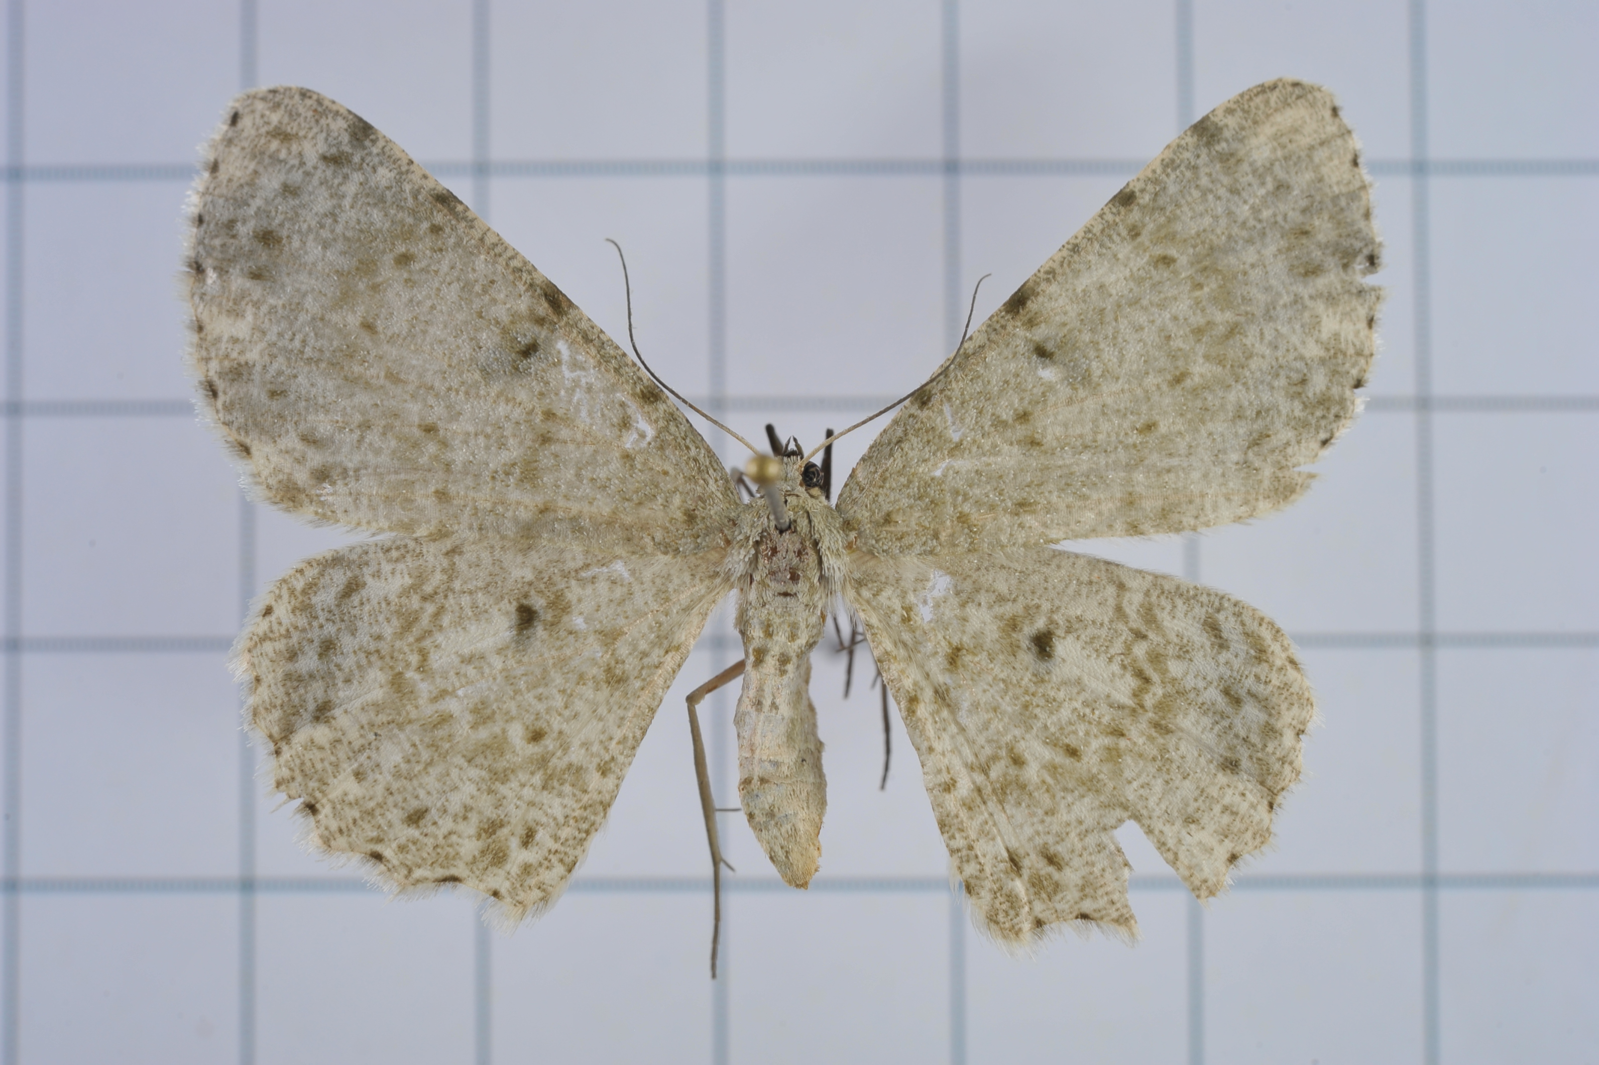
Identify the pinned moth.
Catoria sublavaria
